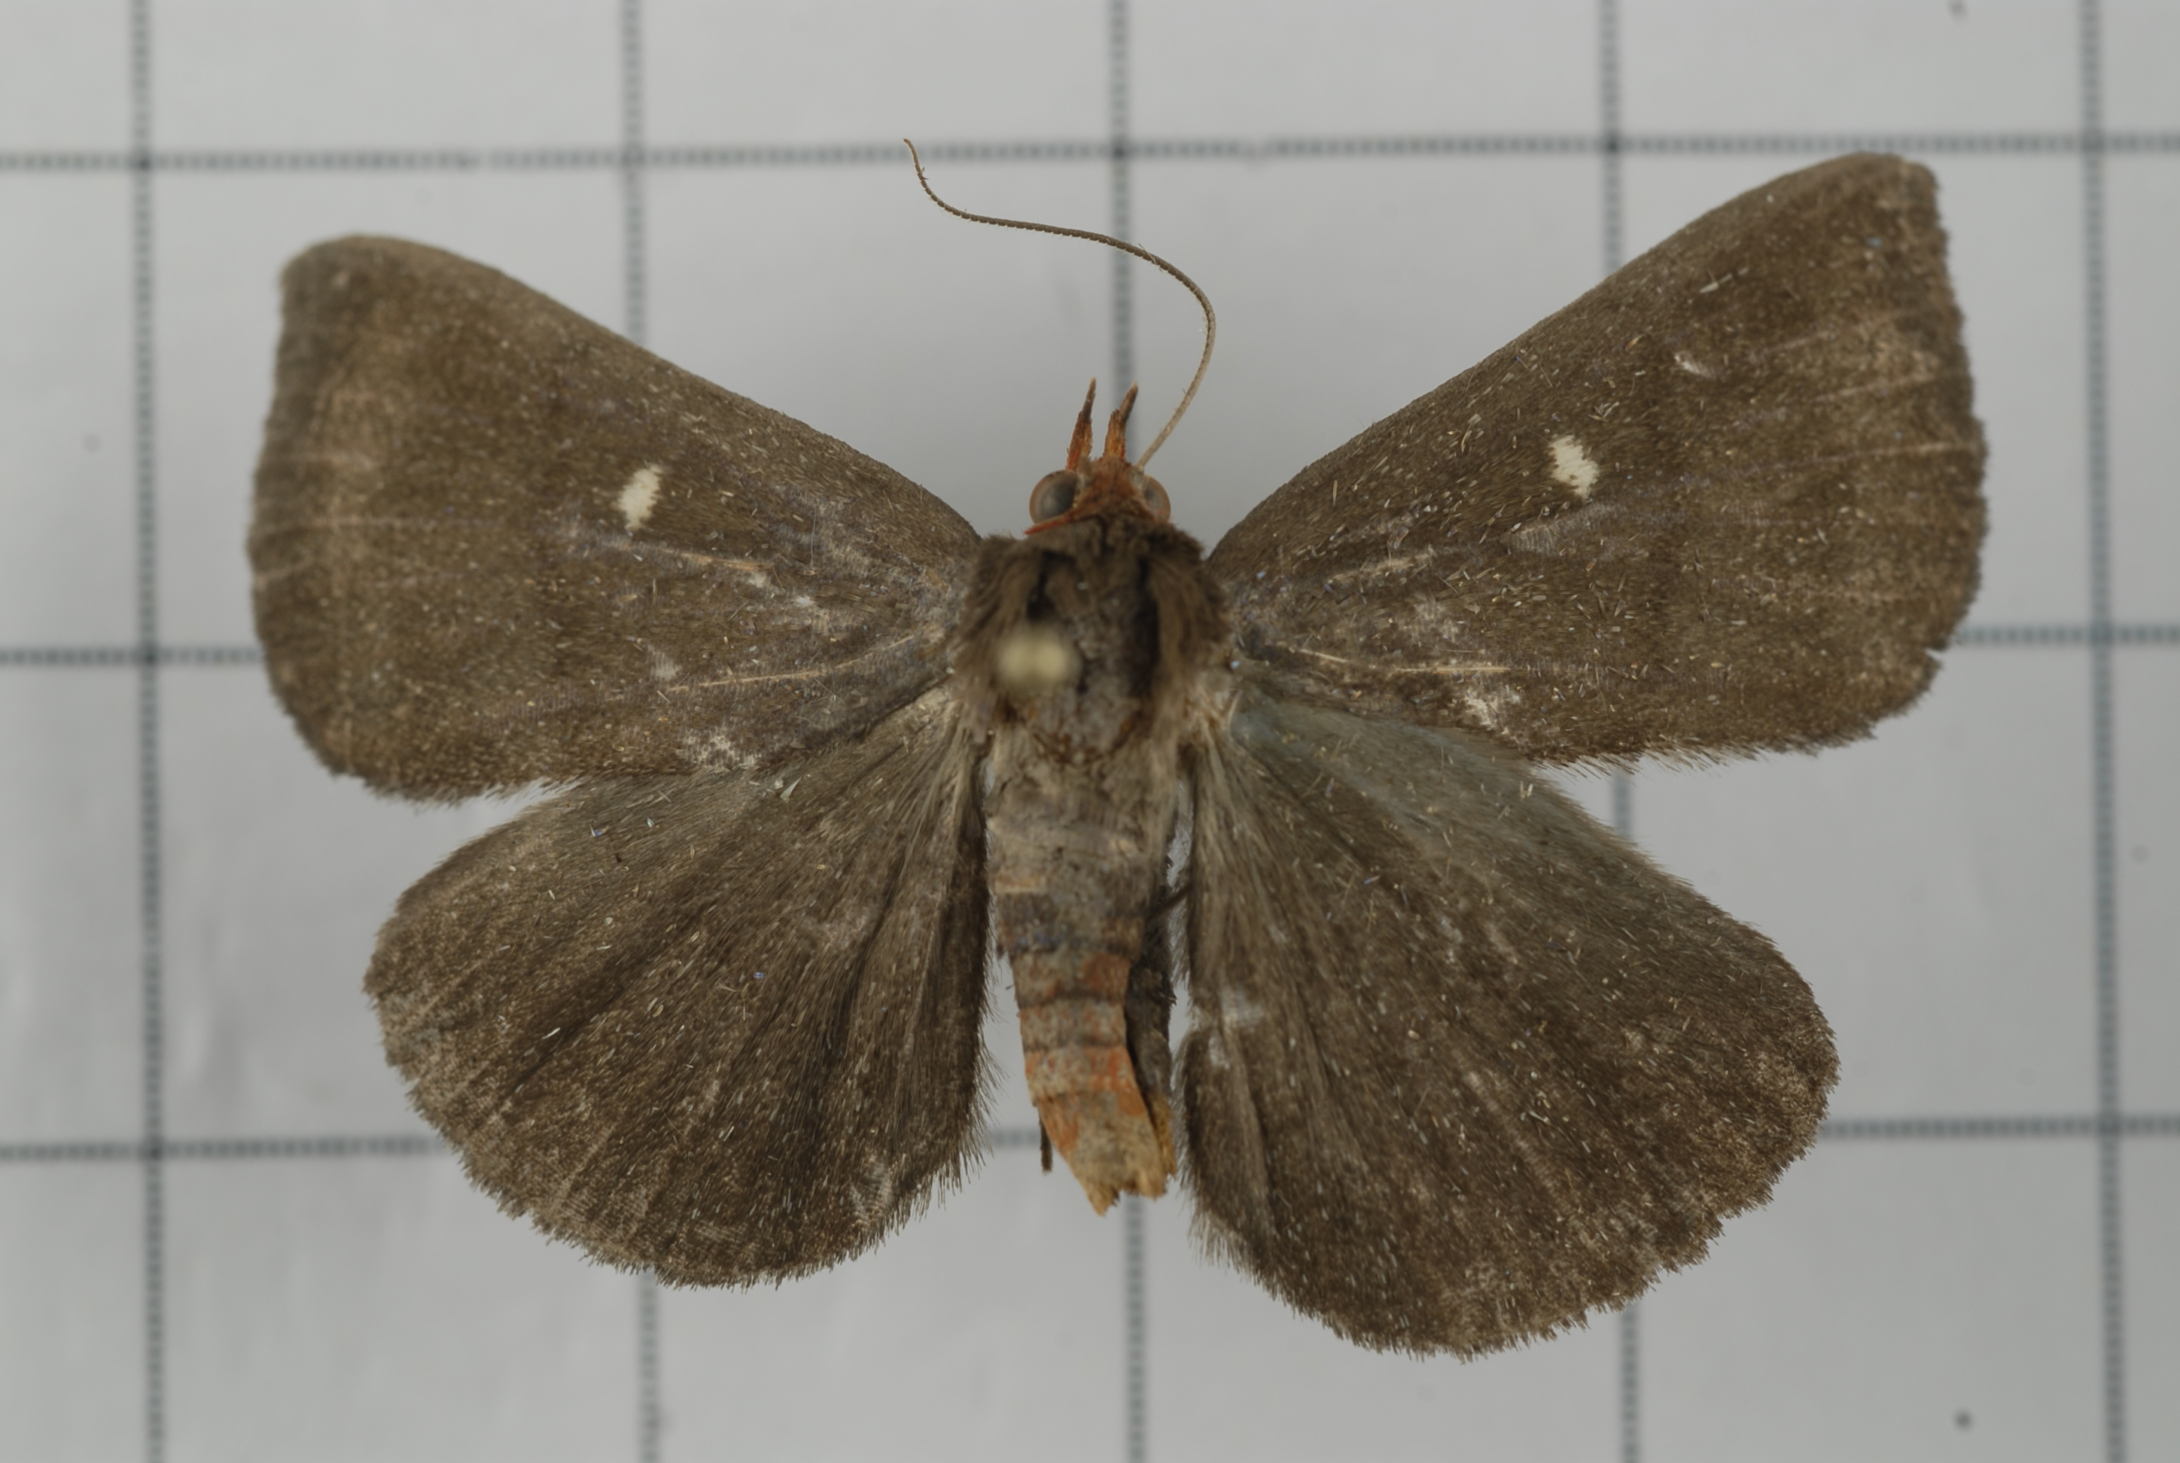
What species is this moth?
Calesia dasypterus
